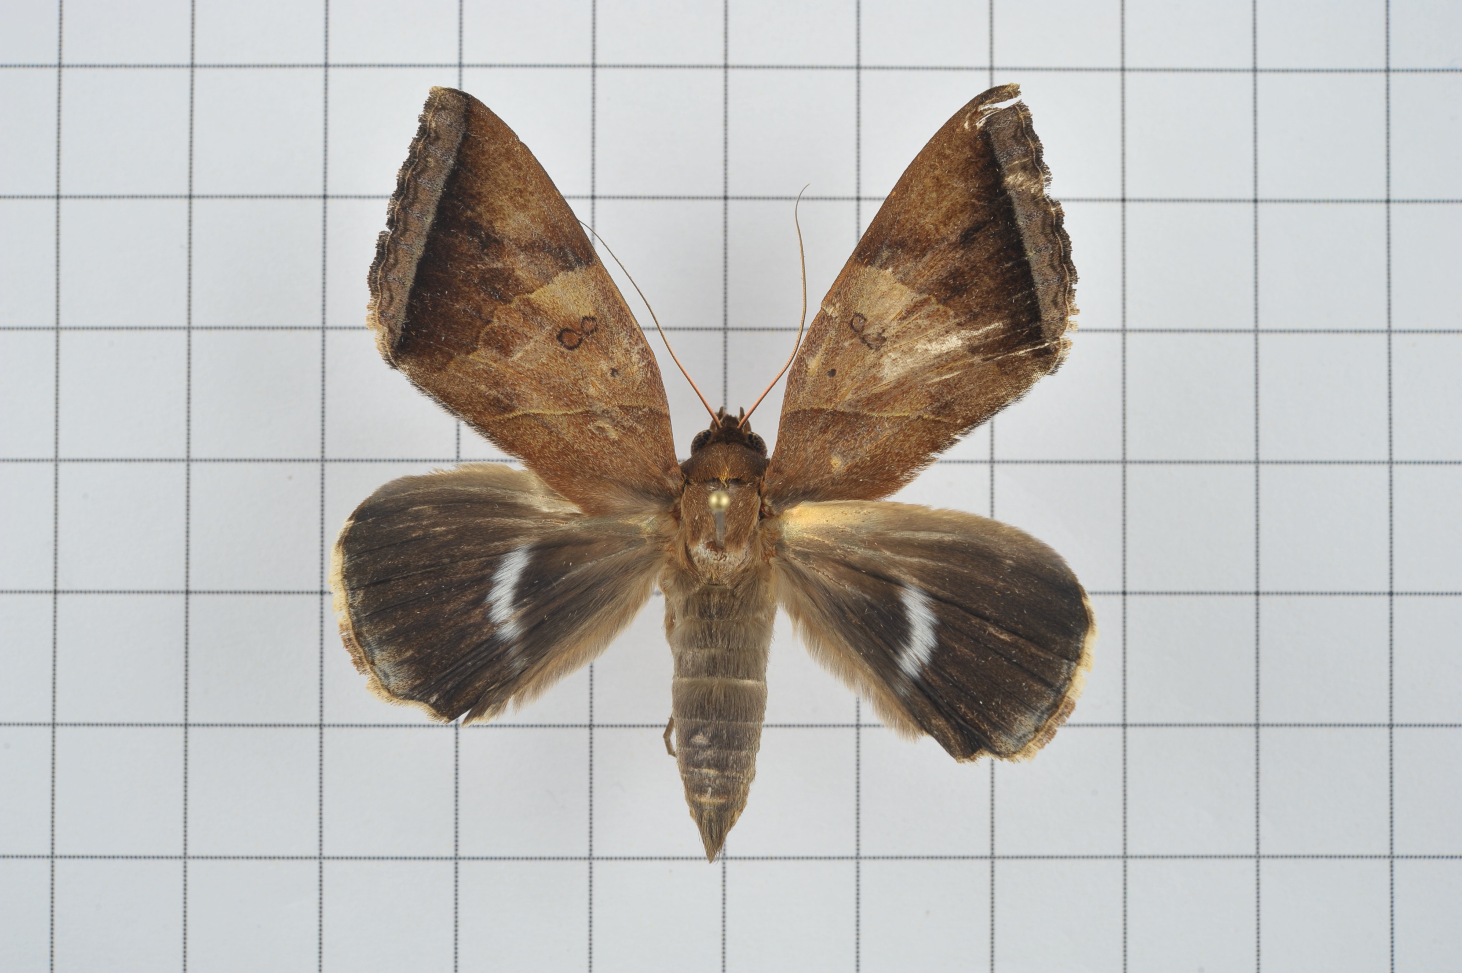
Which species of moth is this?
Artena dotata
